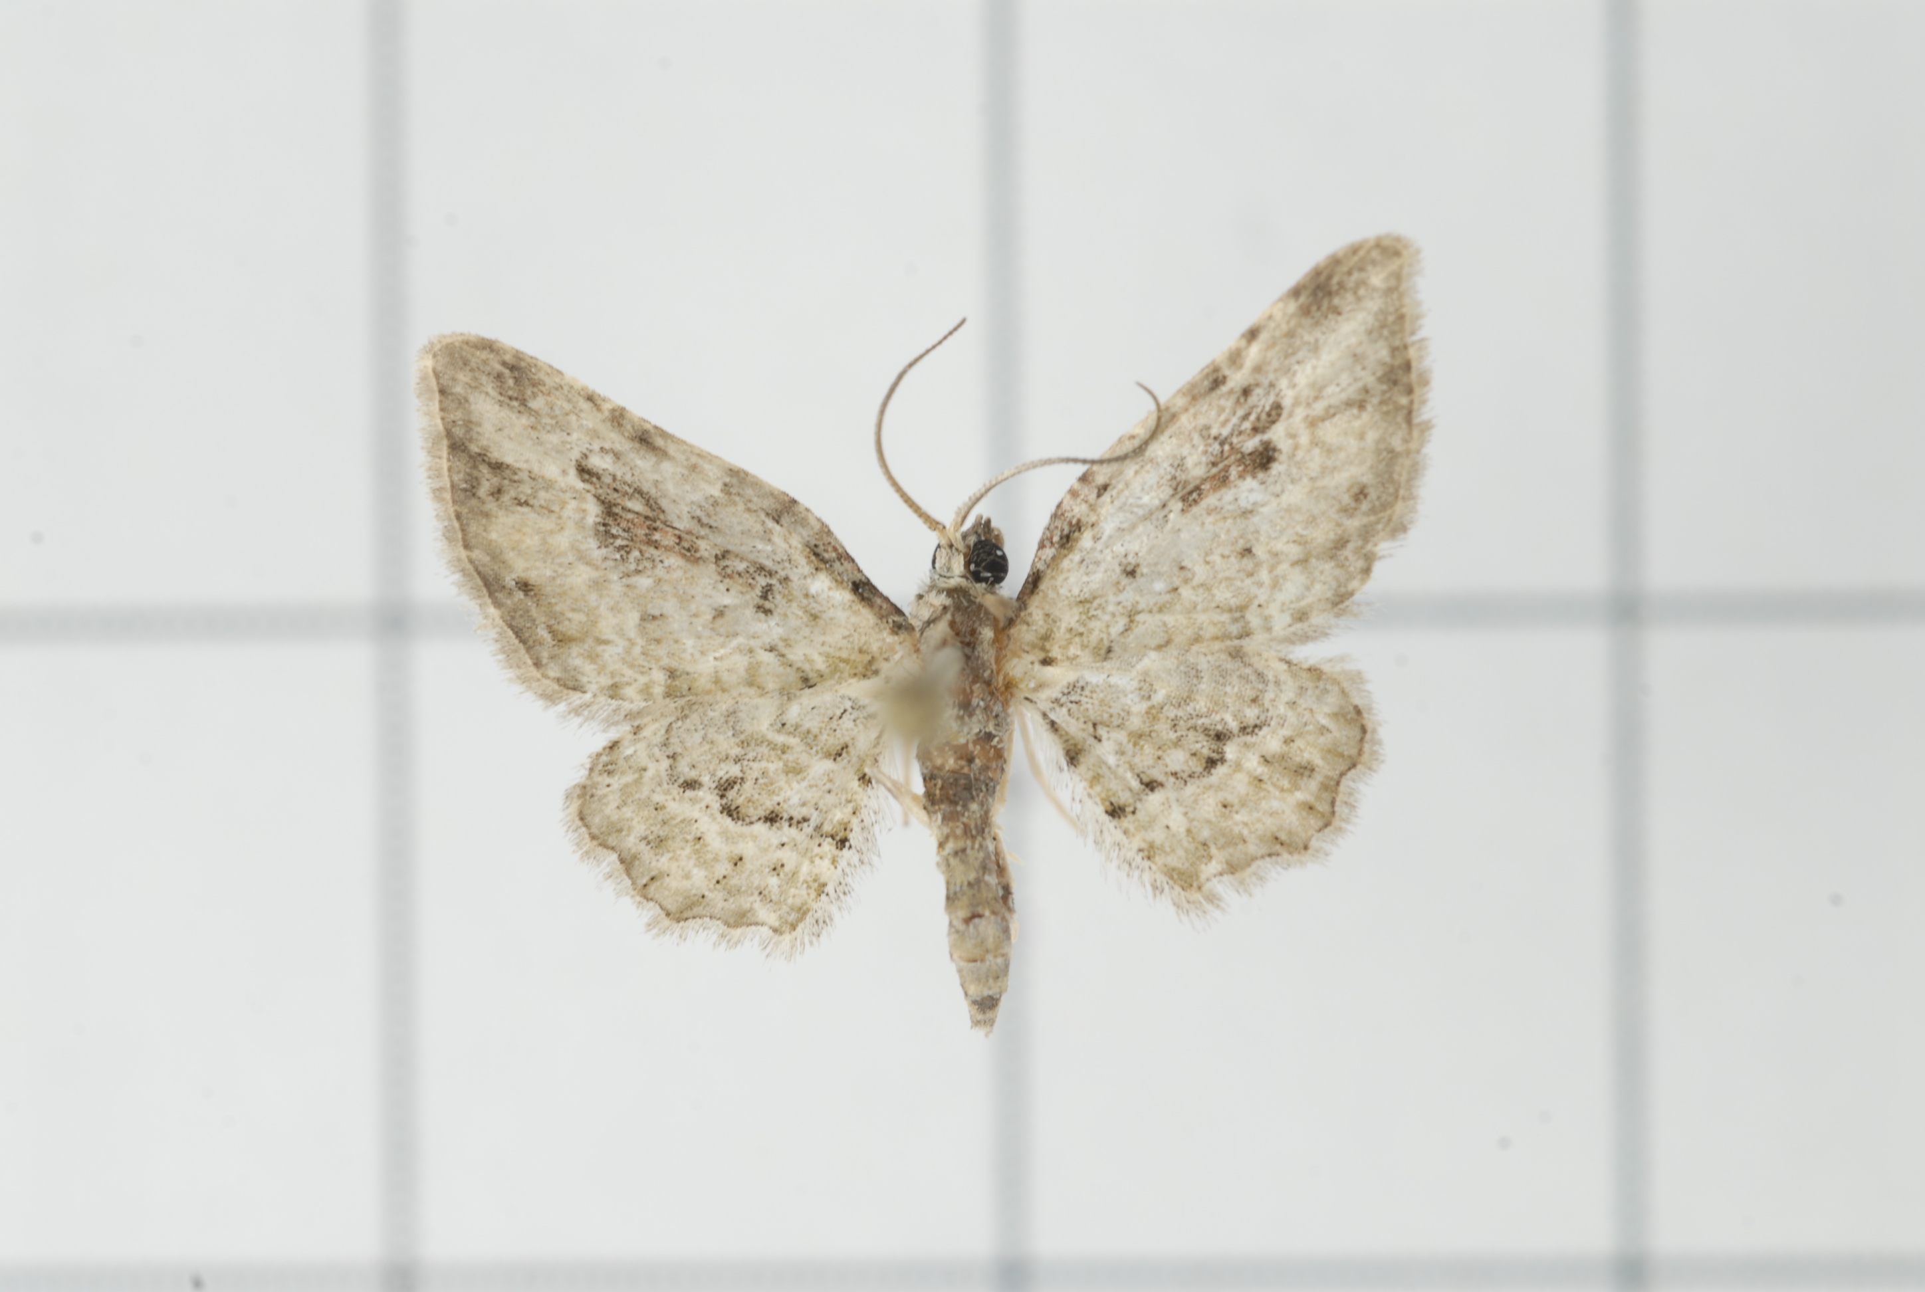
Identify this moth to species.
Calluga costalis
